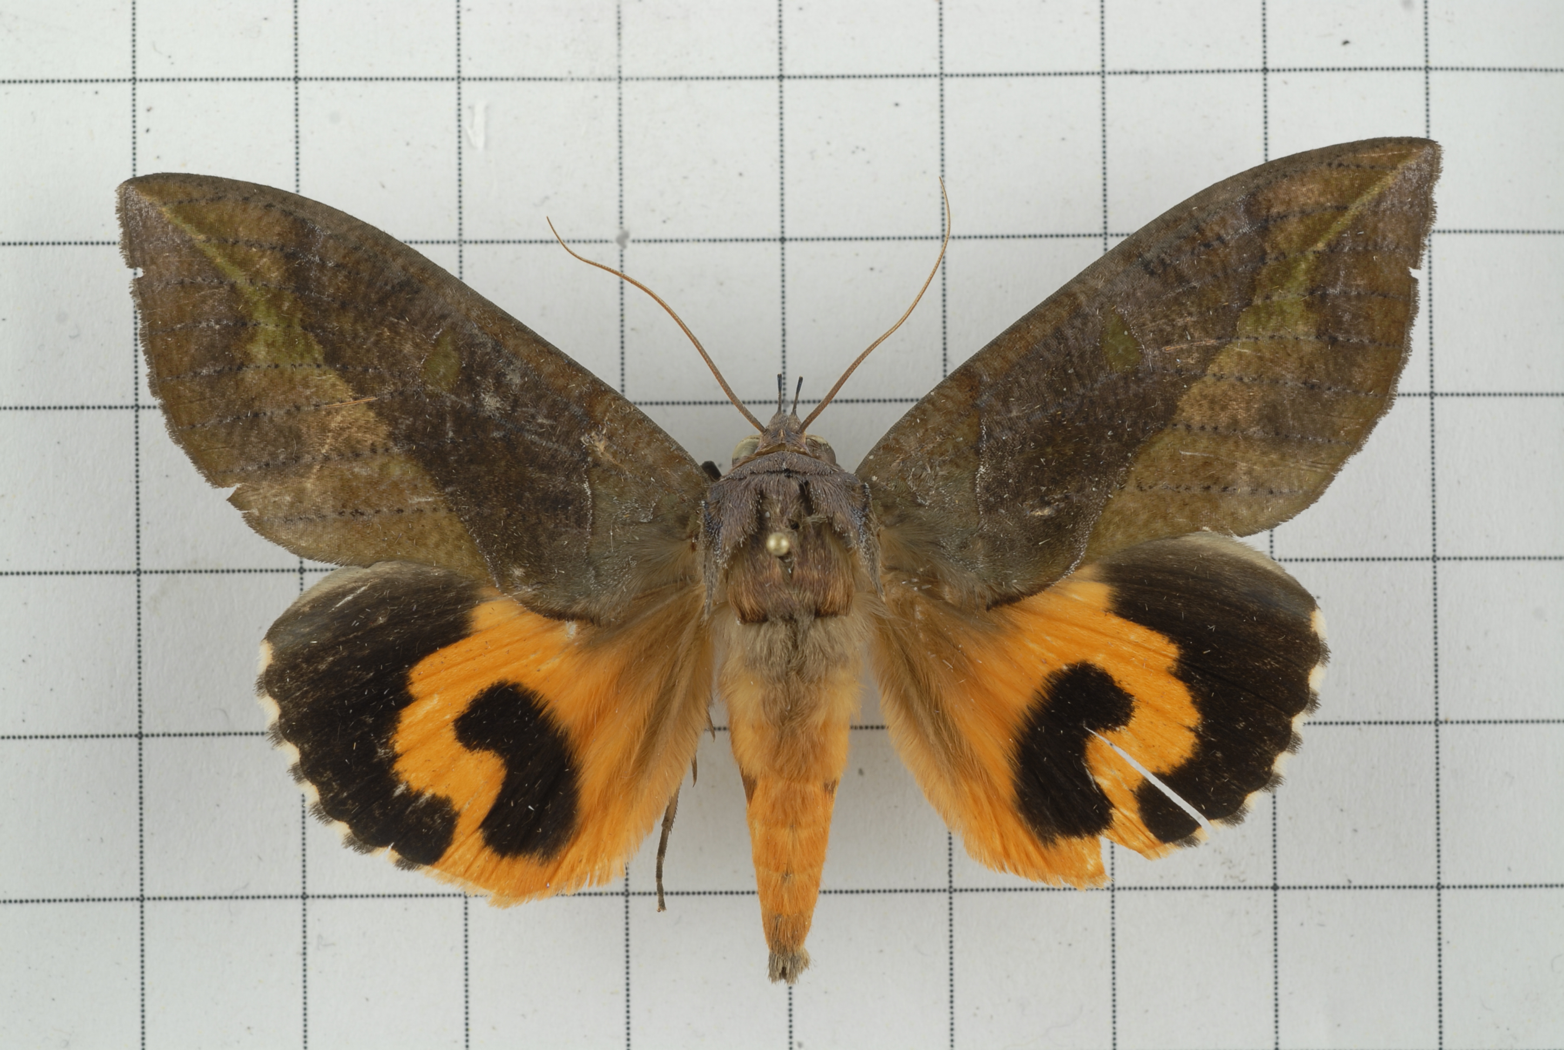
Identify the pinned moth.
Eudocima phalonia
